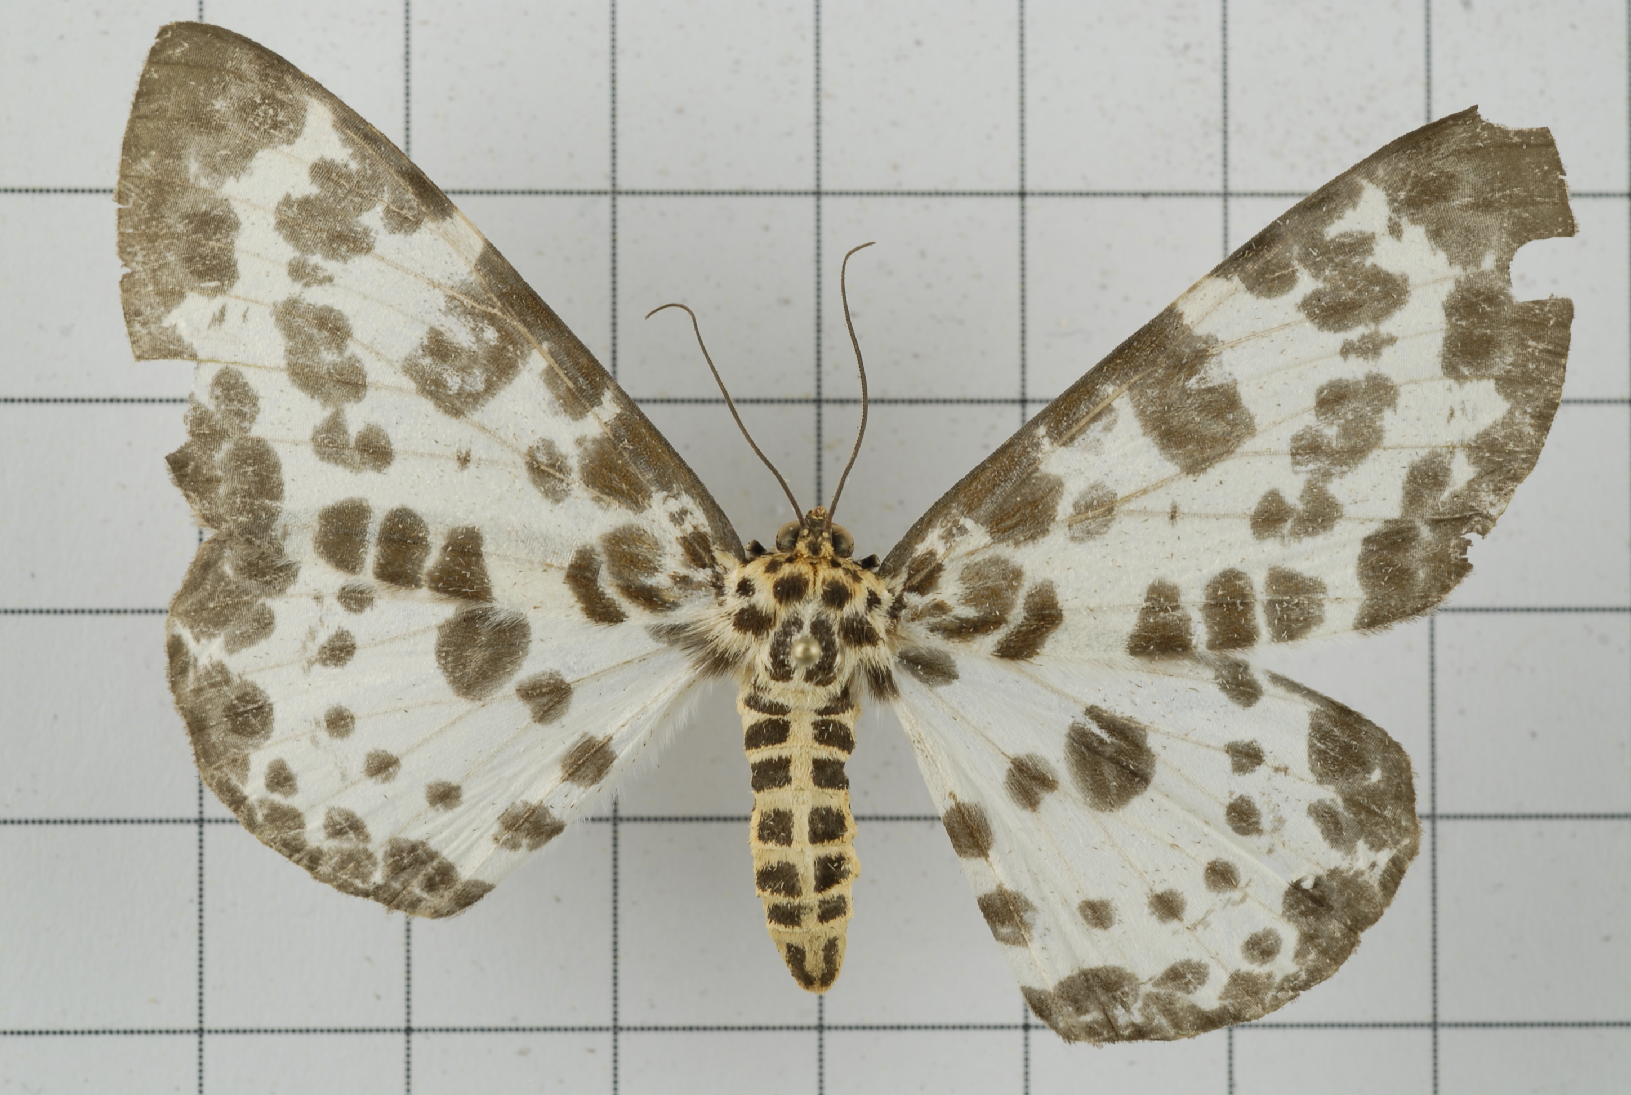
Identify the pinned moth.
Parapercnia giraffata
